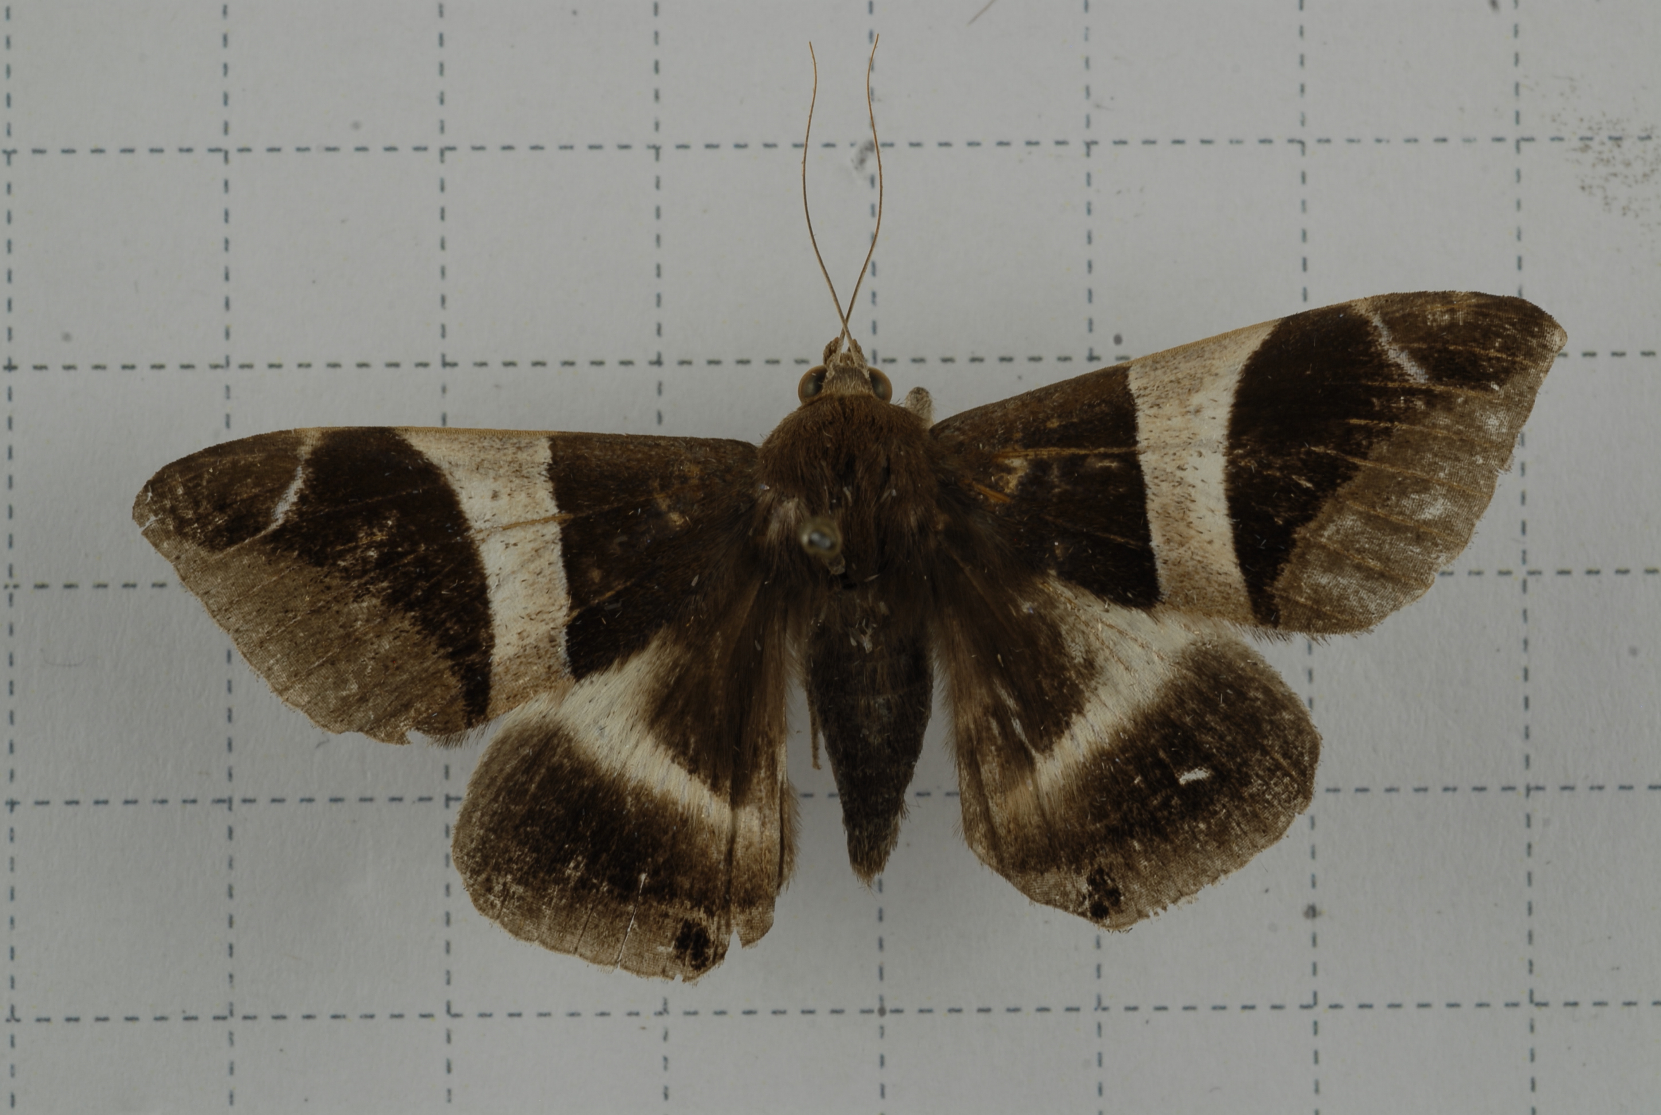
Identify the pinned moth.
Bastilla praetermissa
